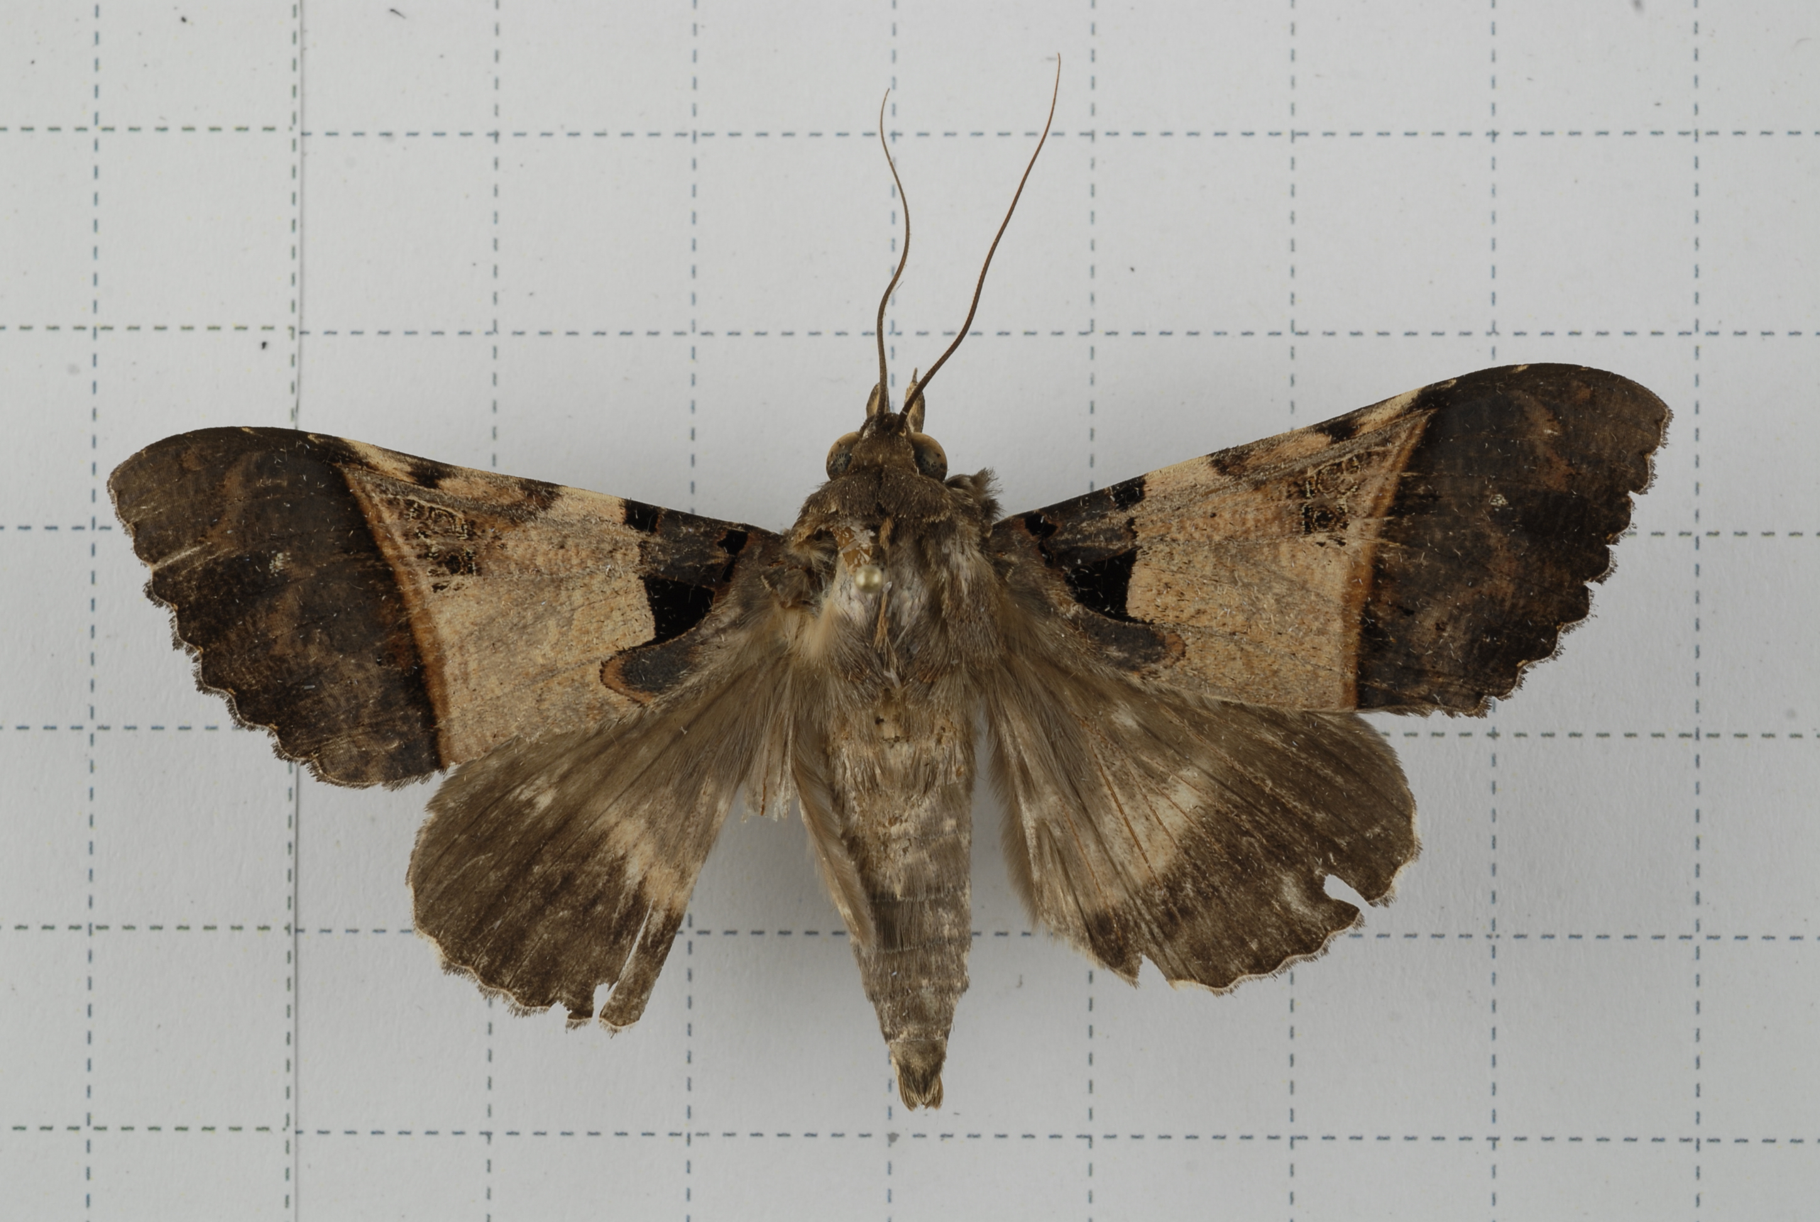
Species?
Serrodes campana
